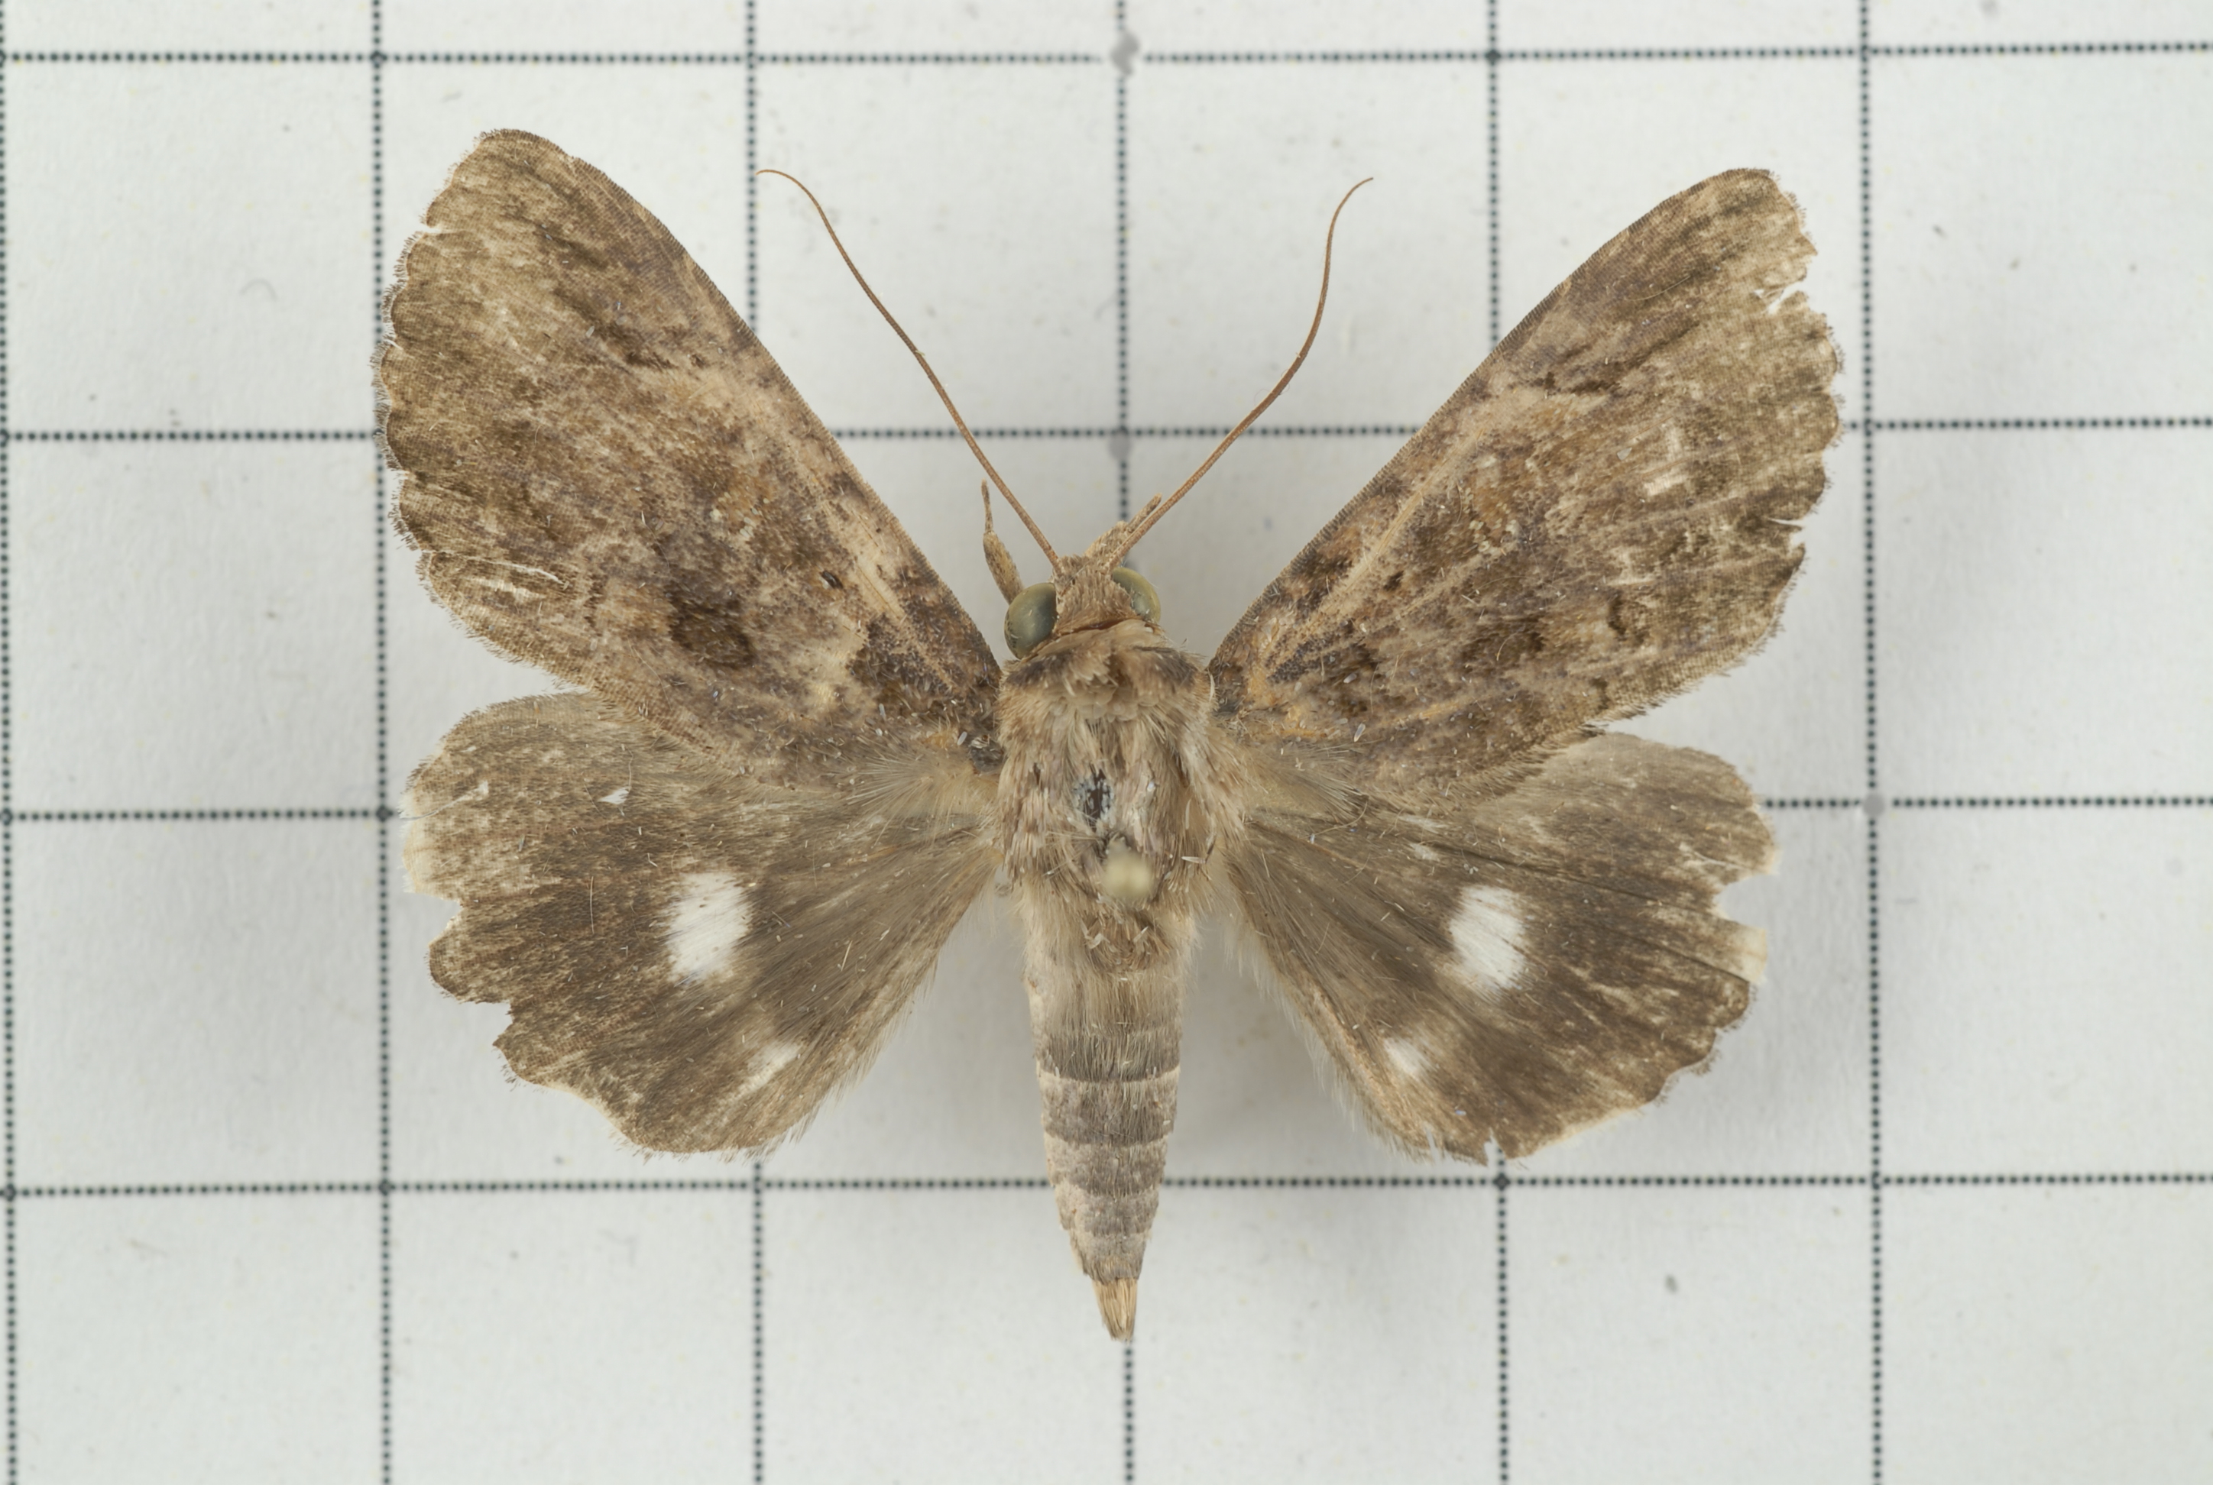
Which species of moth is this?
Ercheia cyllaria
